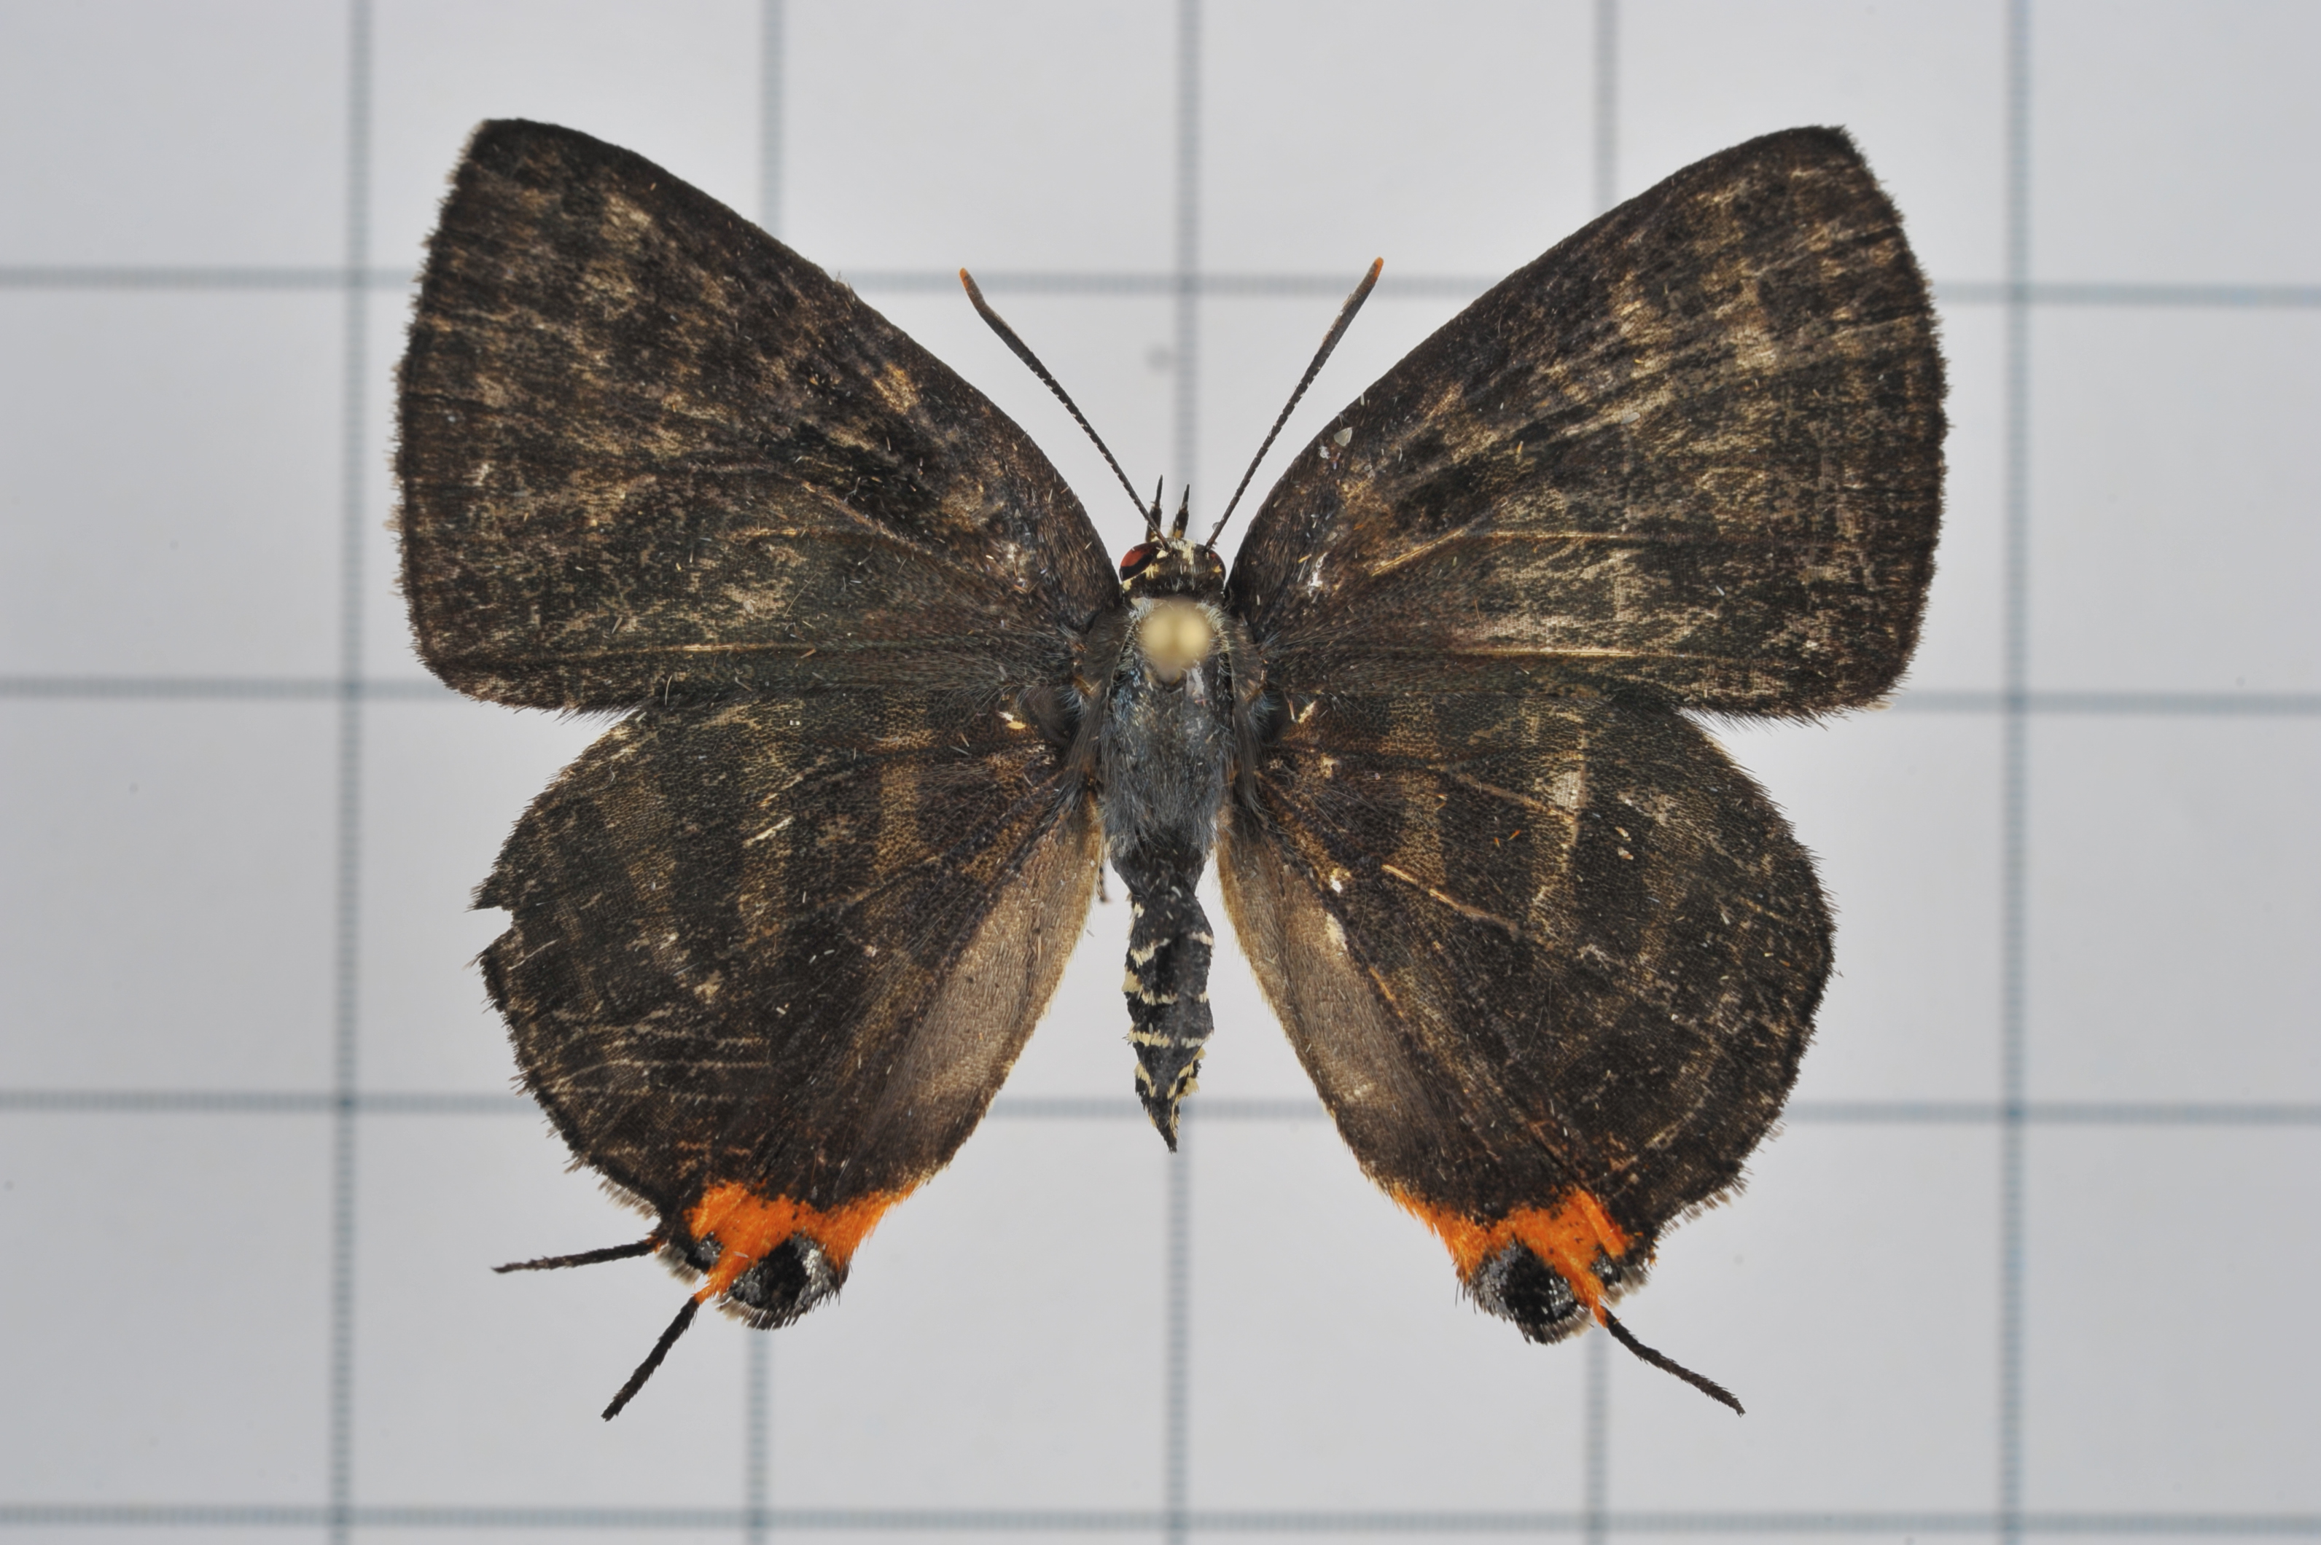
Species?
Spindasis syama lamuae
